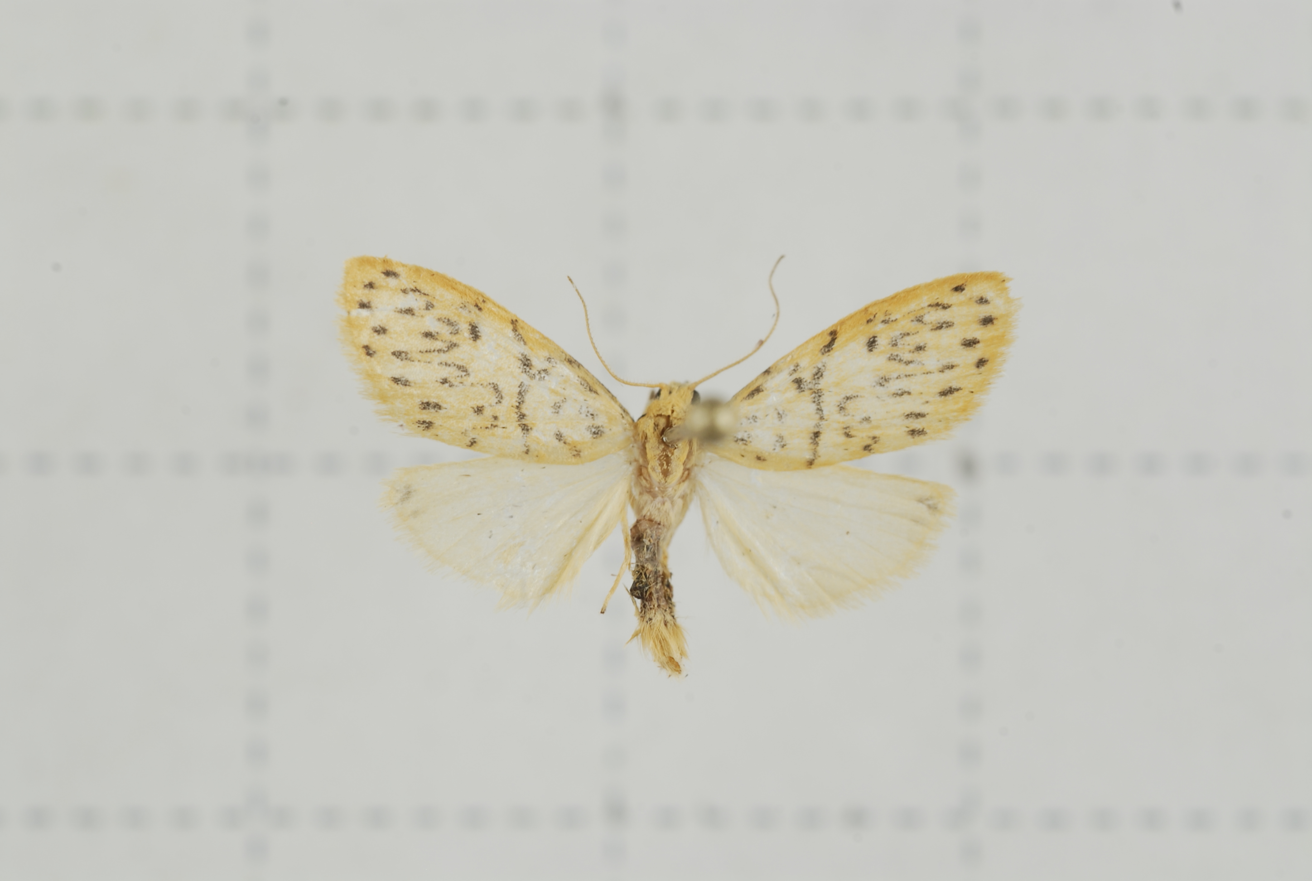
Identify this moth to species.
Huangilene alikangiae alikangiae
